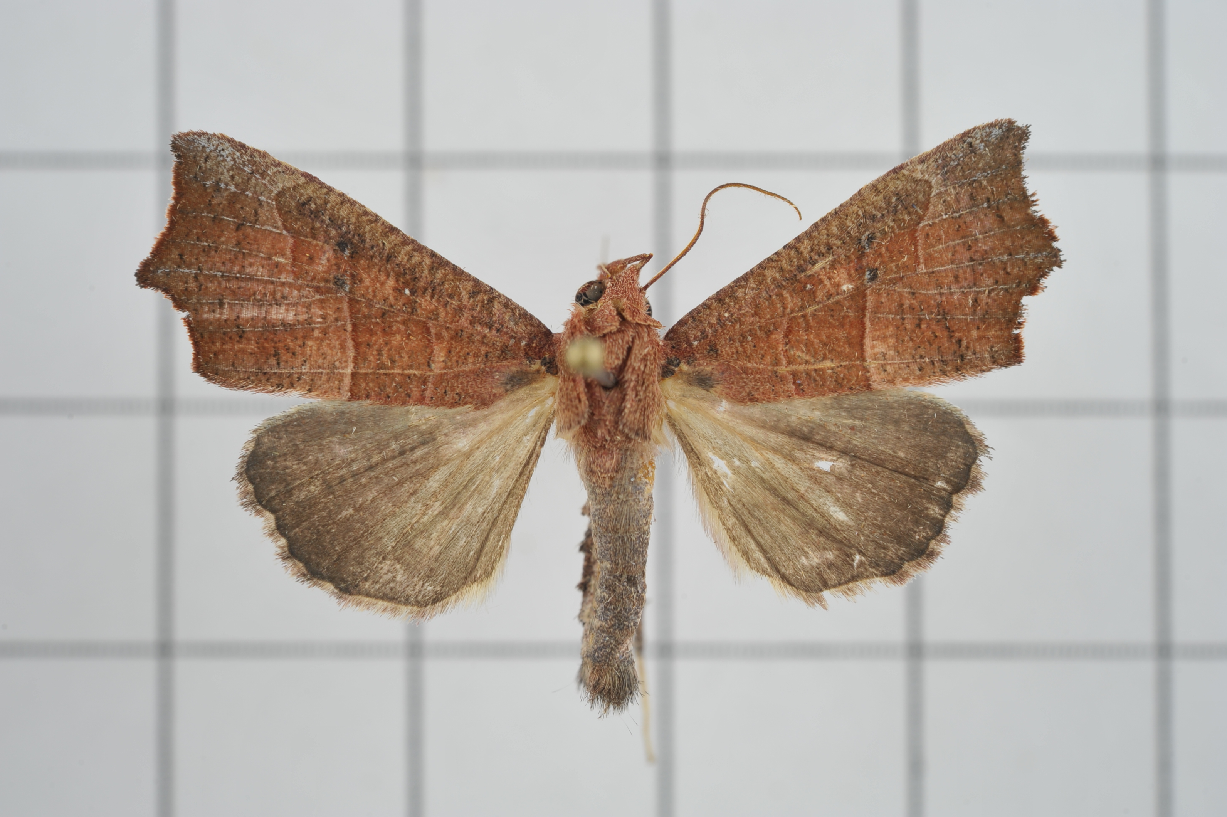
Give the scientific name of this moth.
Gonitis mesogona
